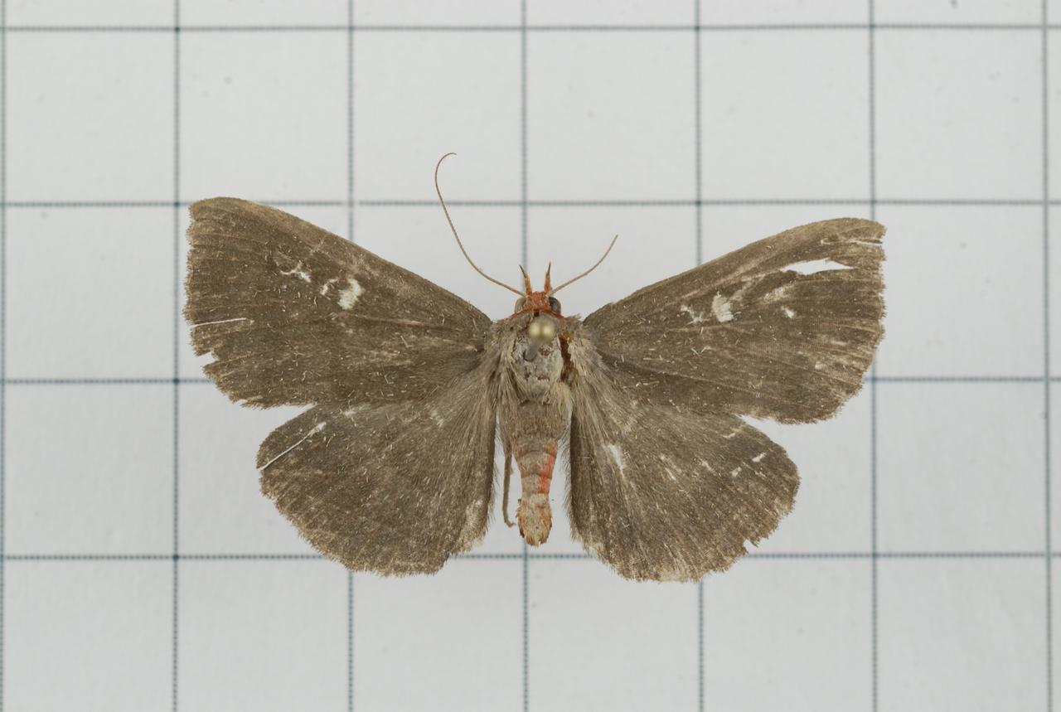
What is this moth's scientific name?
Calesia dasypterus
